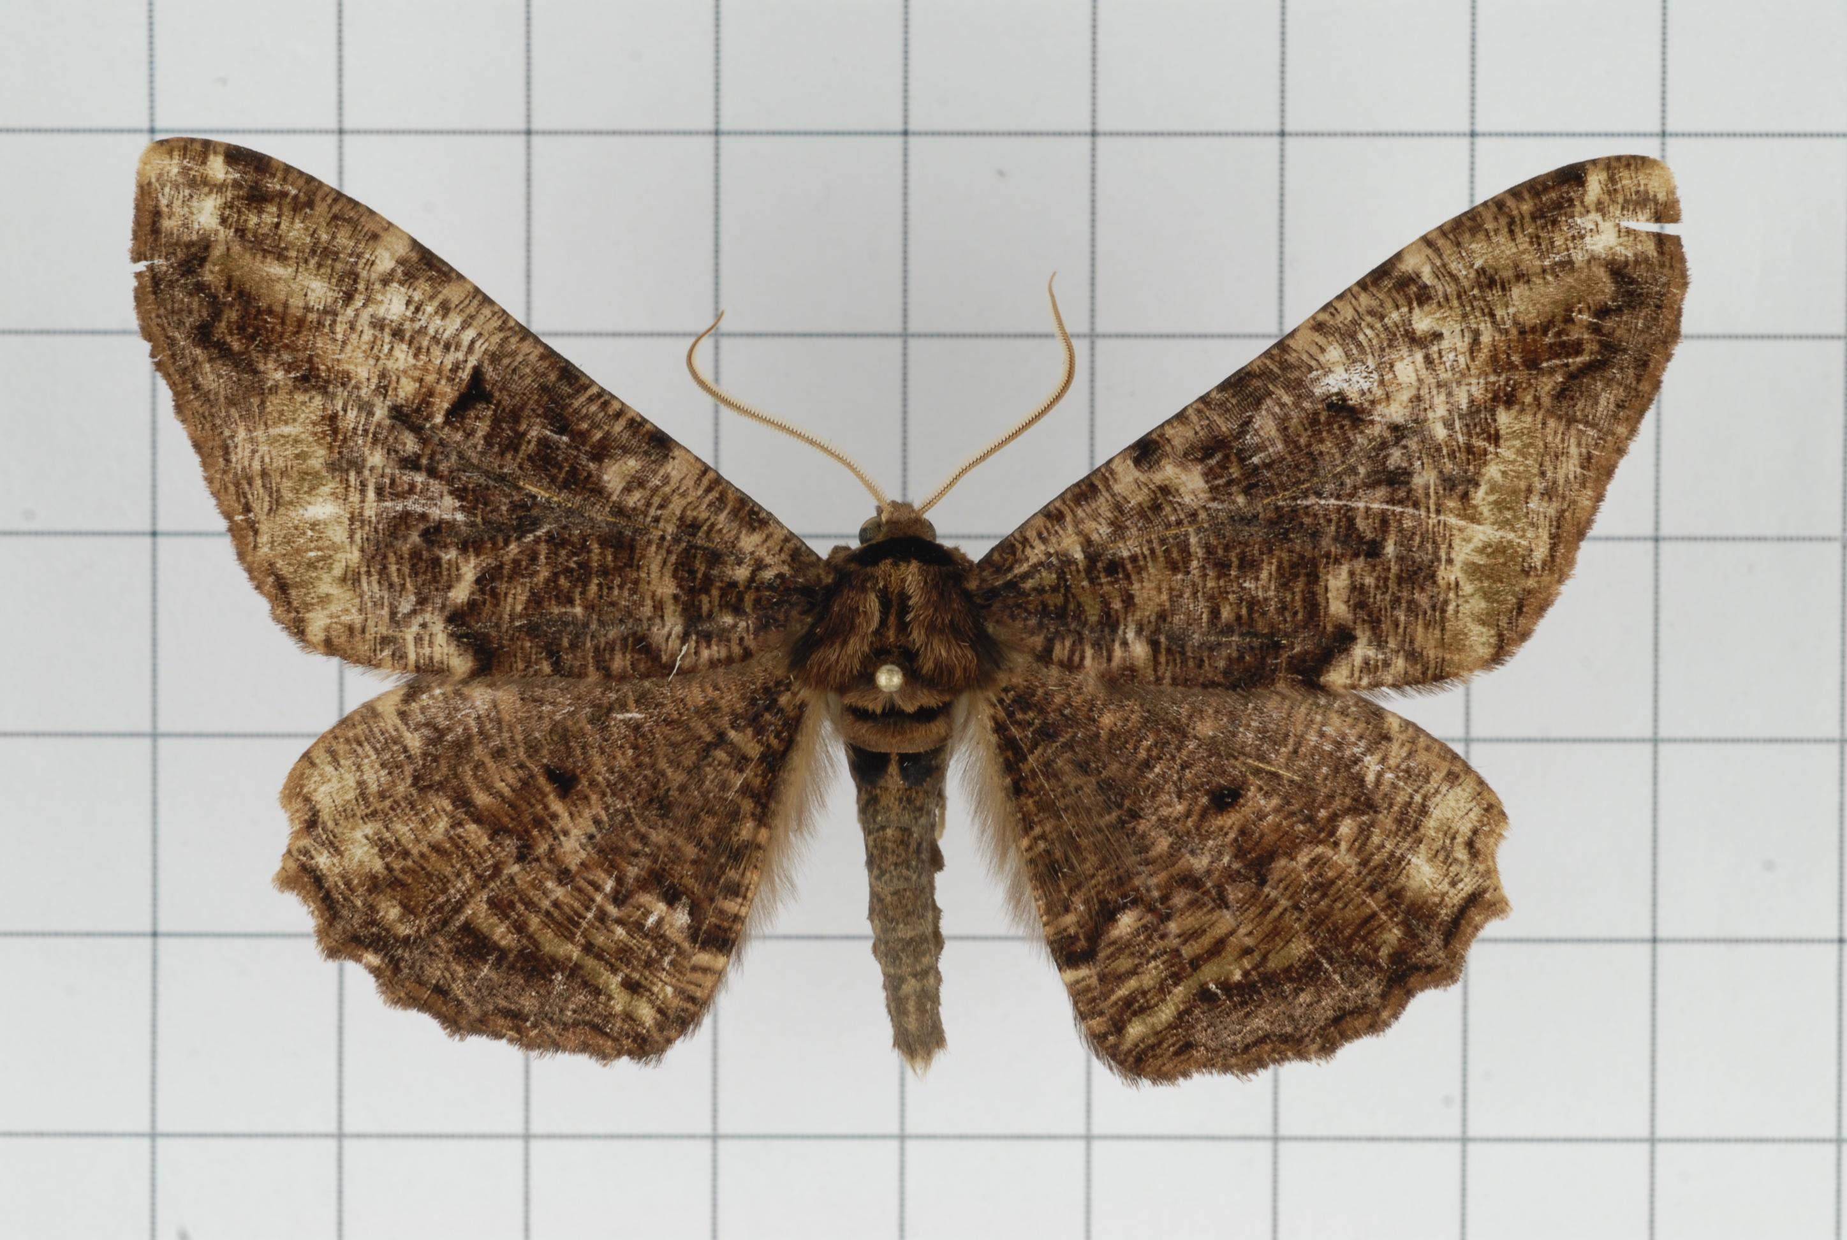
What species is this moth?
Blepharoctenucha virescens kawabei
